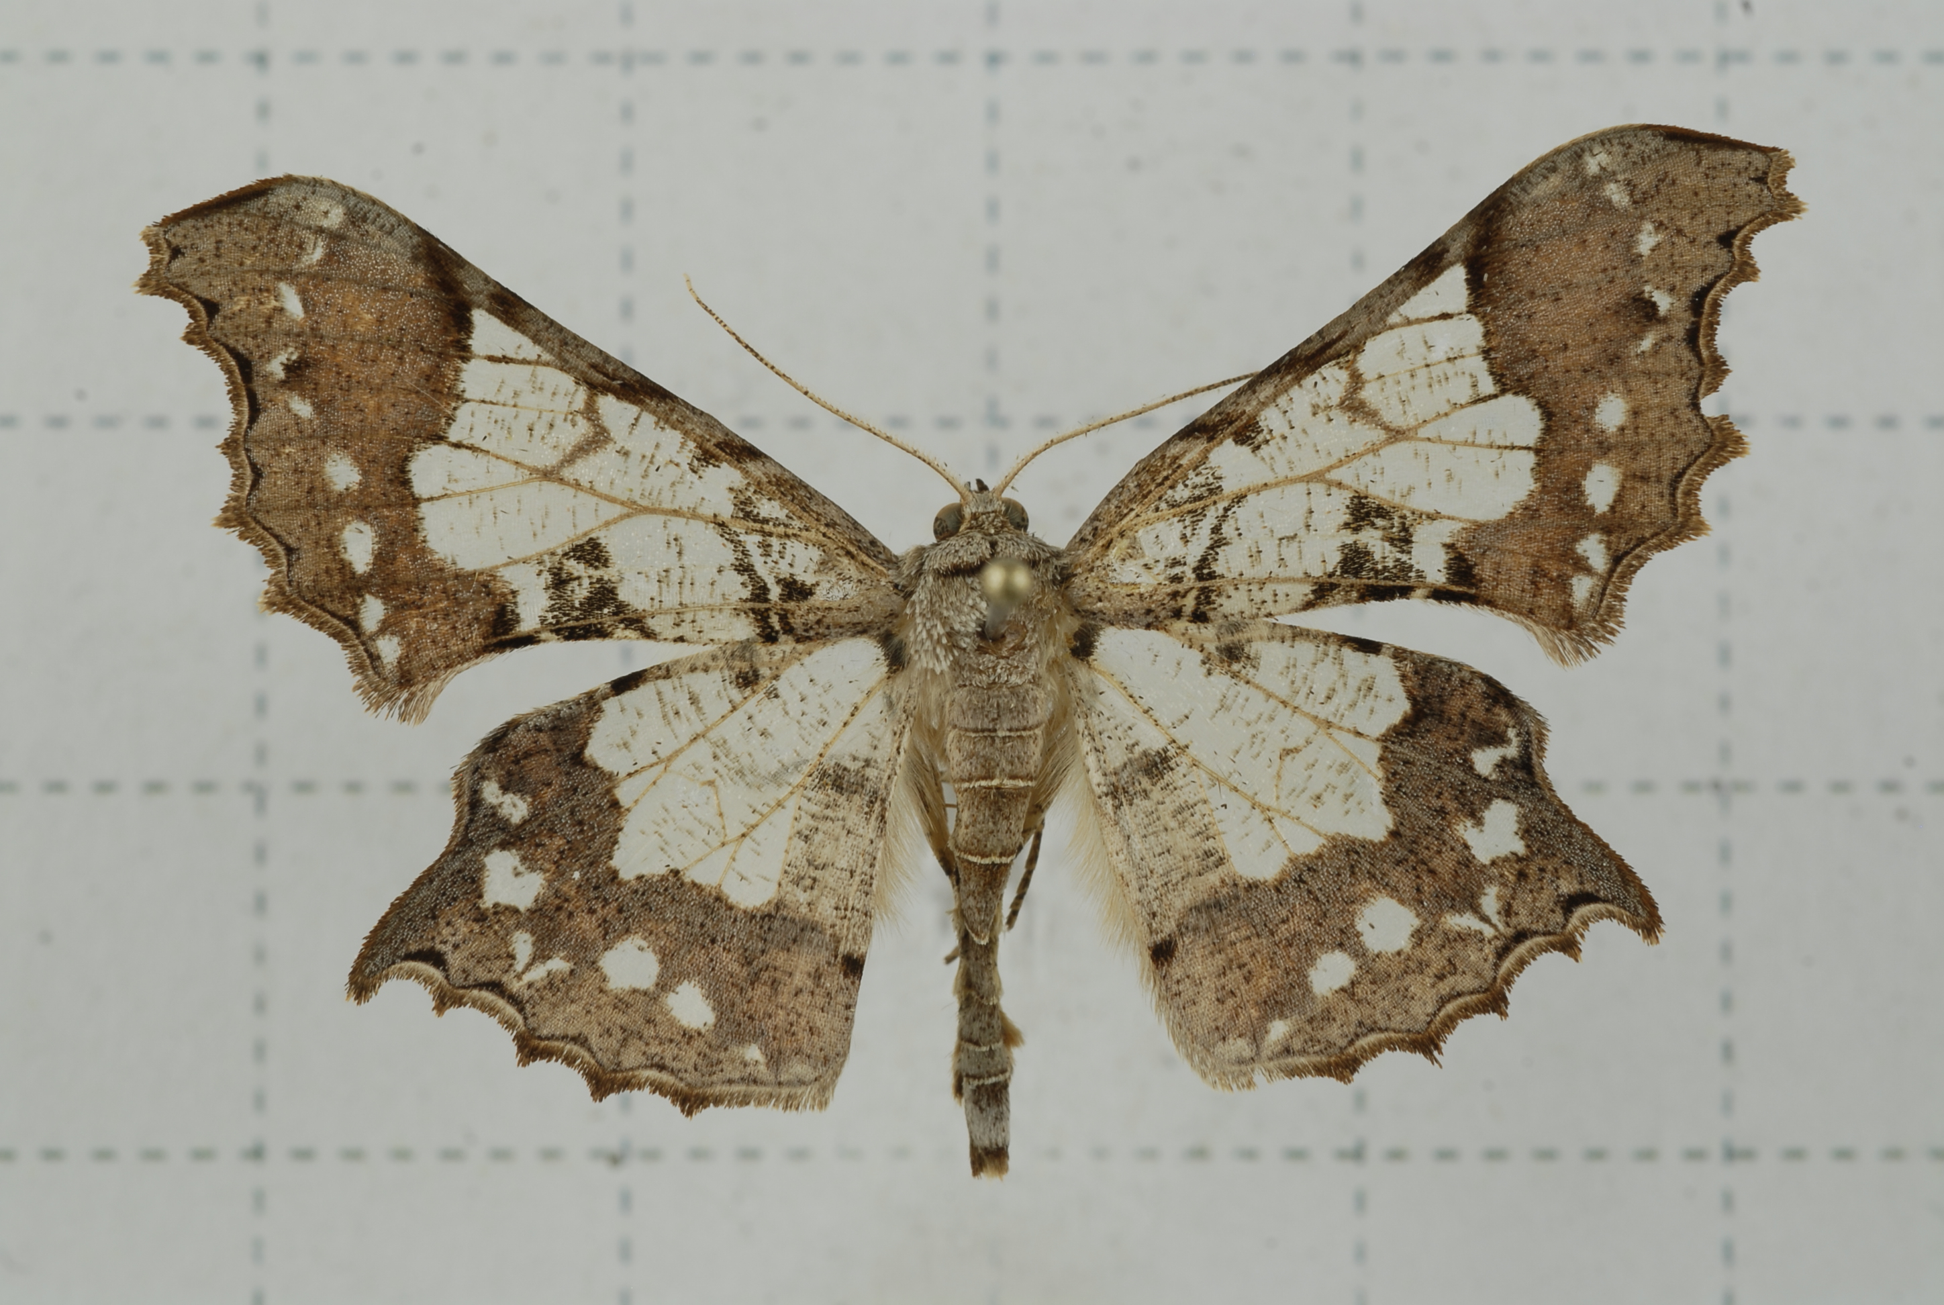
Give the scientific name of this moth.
Krananda semihyalina
